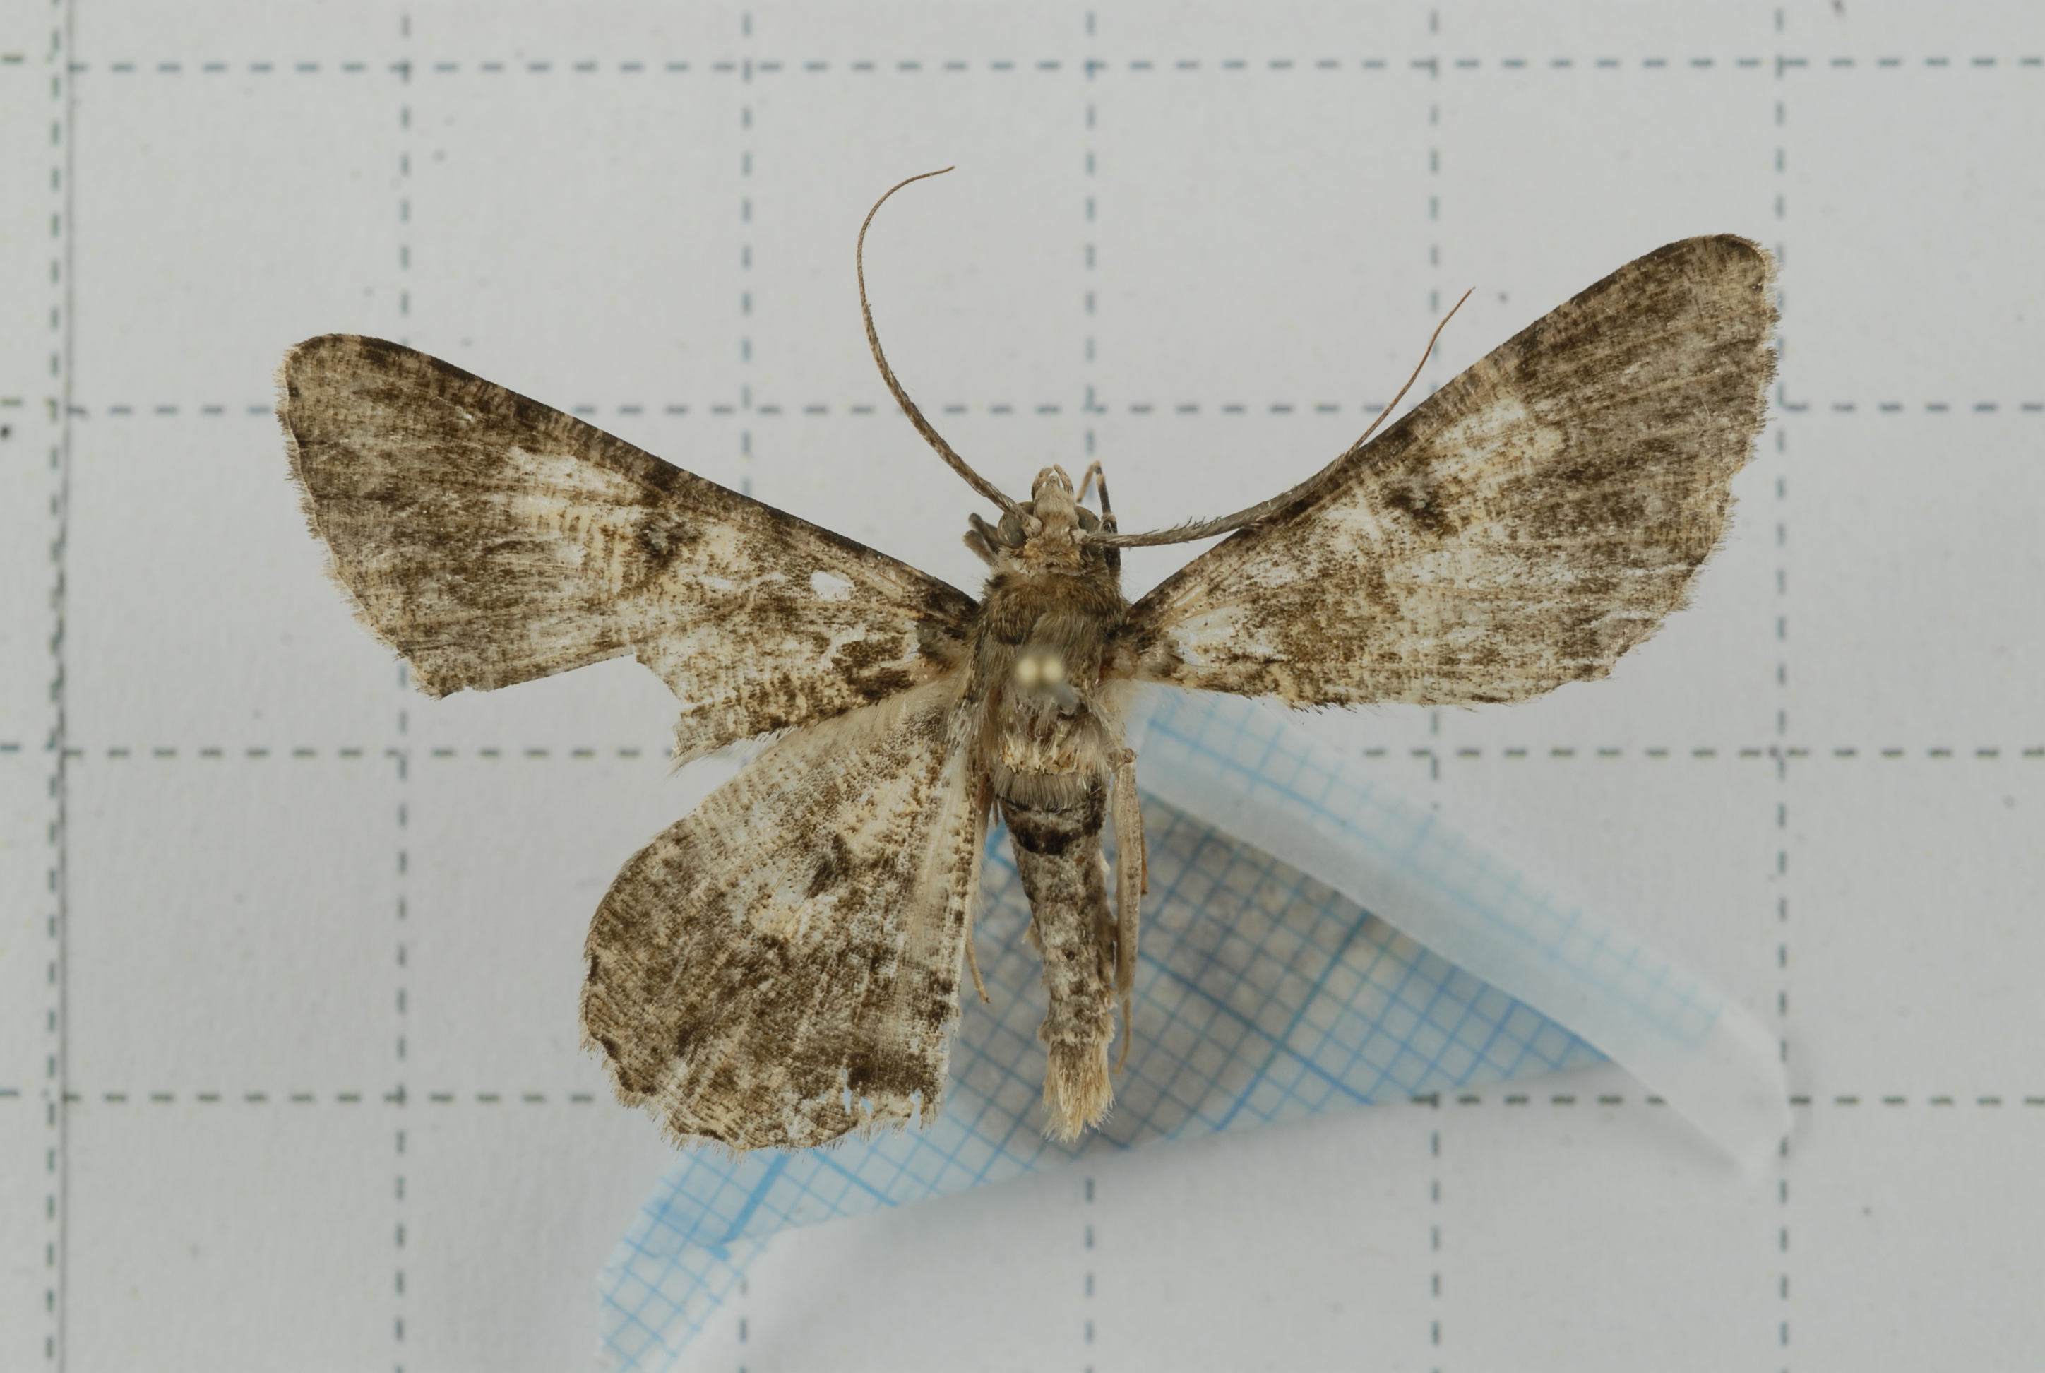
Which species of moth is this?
Cleora alienaria
